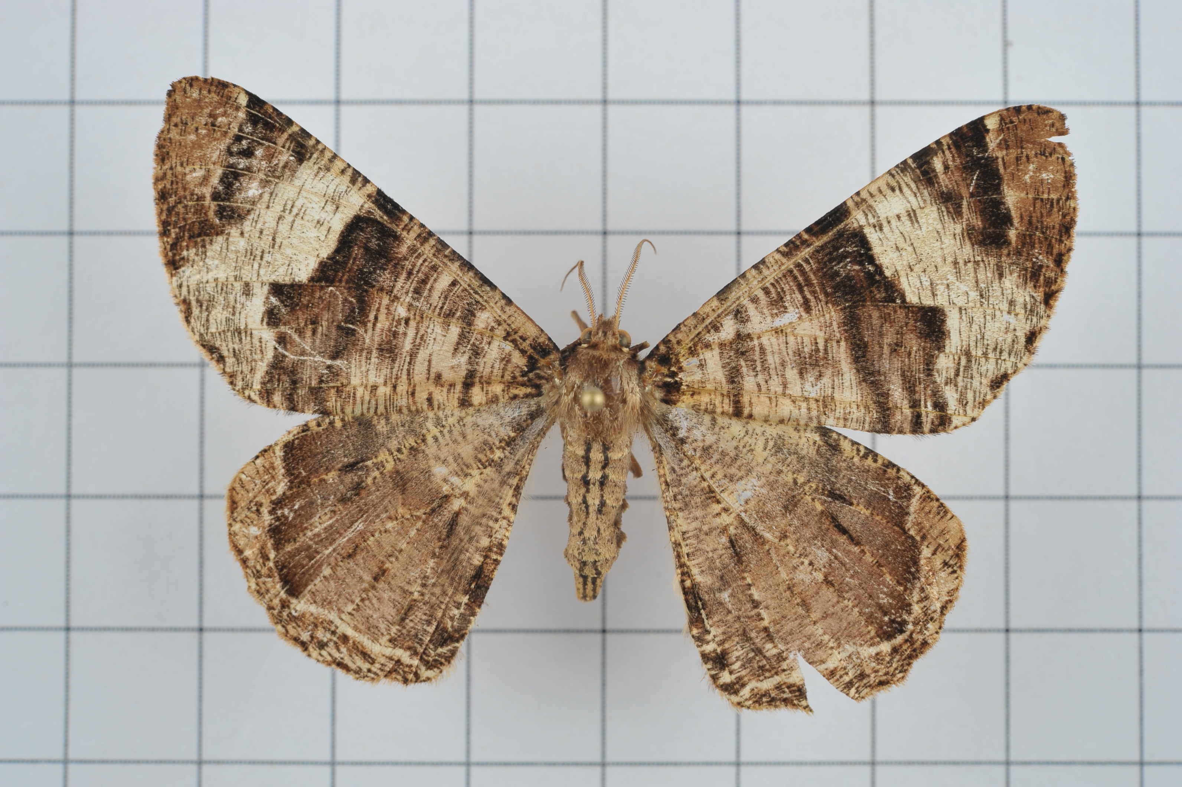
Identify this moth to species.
Xandrames latiferaria curvistriga
